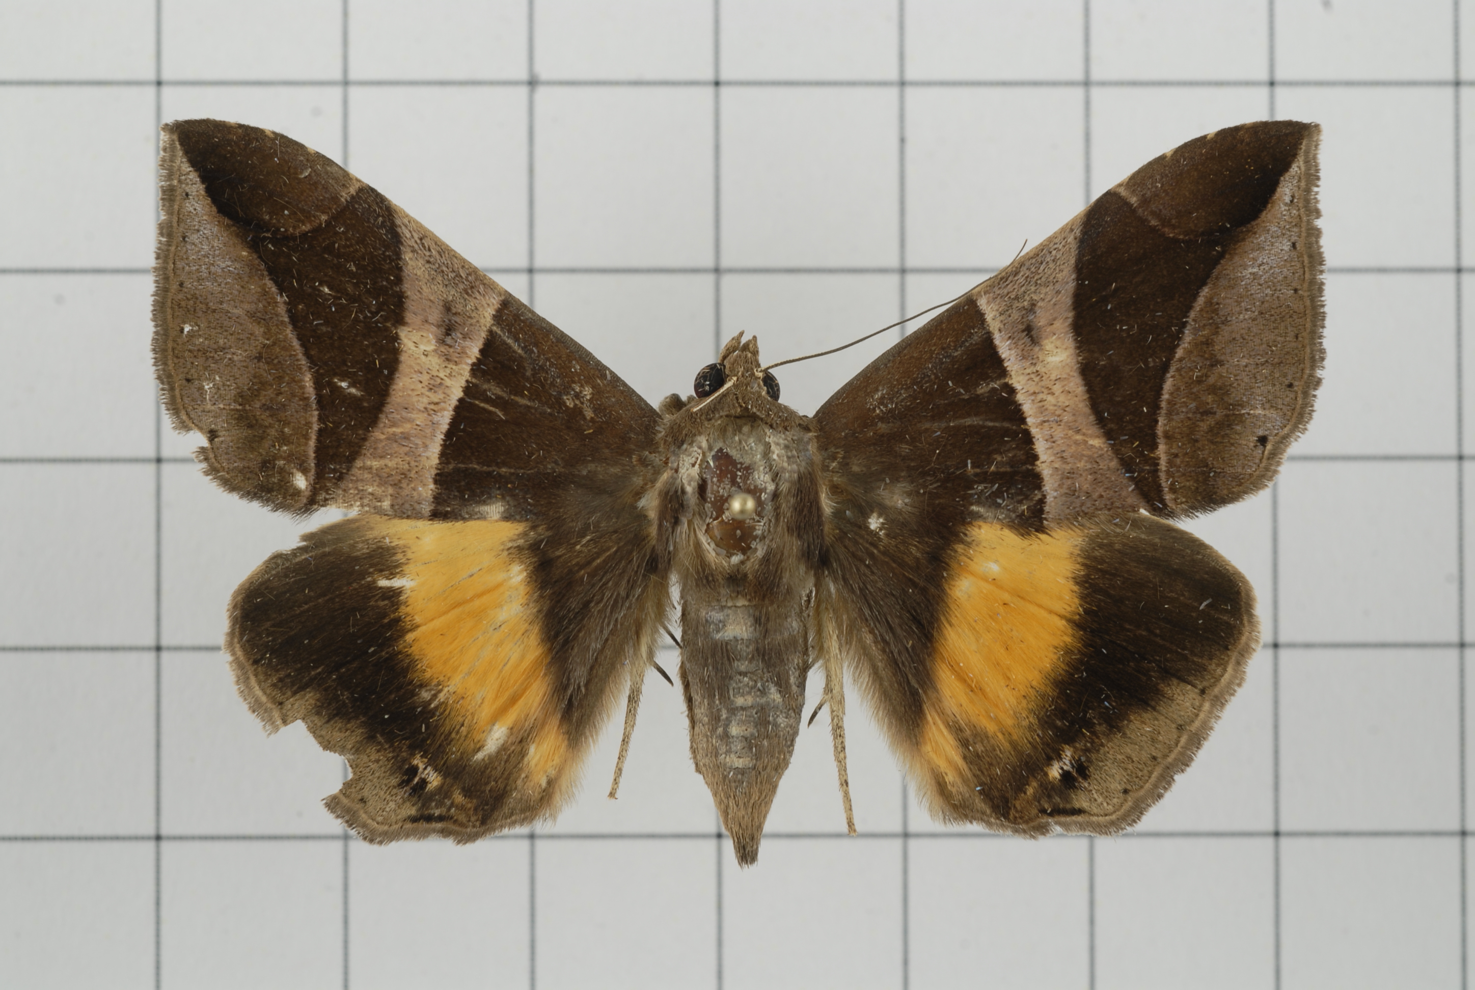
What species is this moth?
Bastilla fulvotaenia
